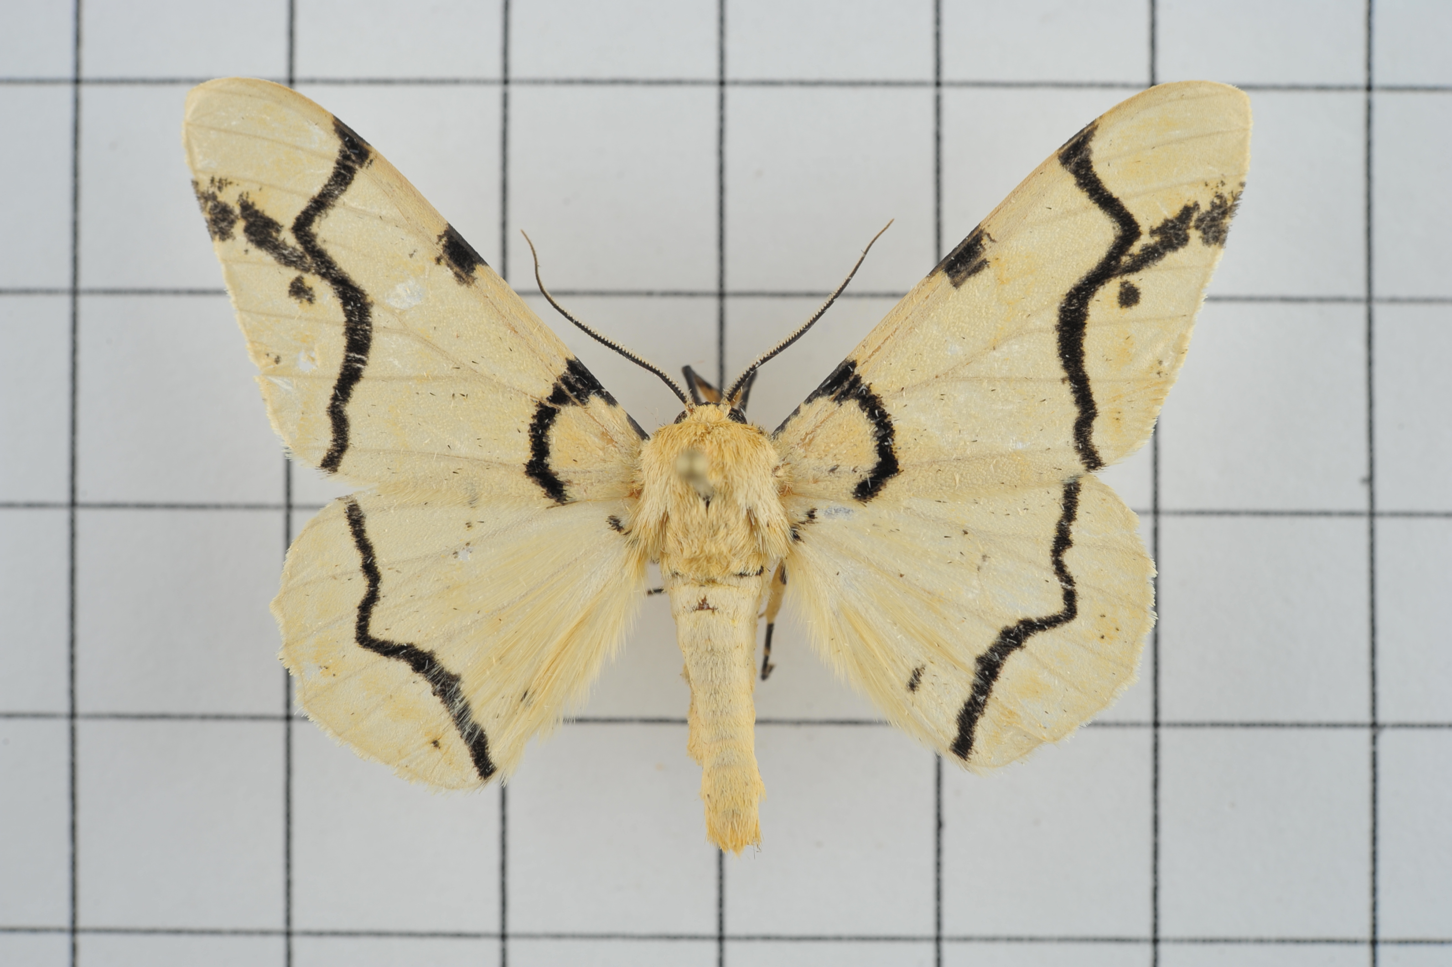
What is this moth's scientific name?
Biston perclara
